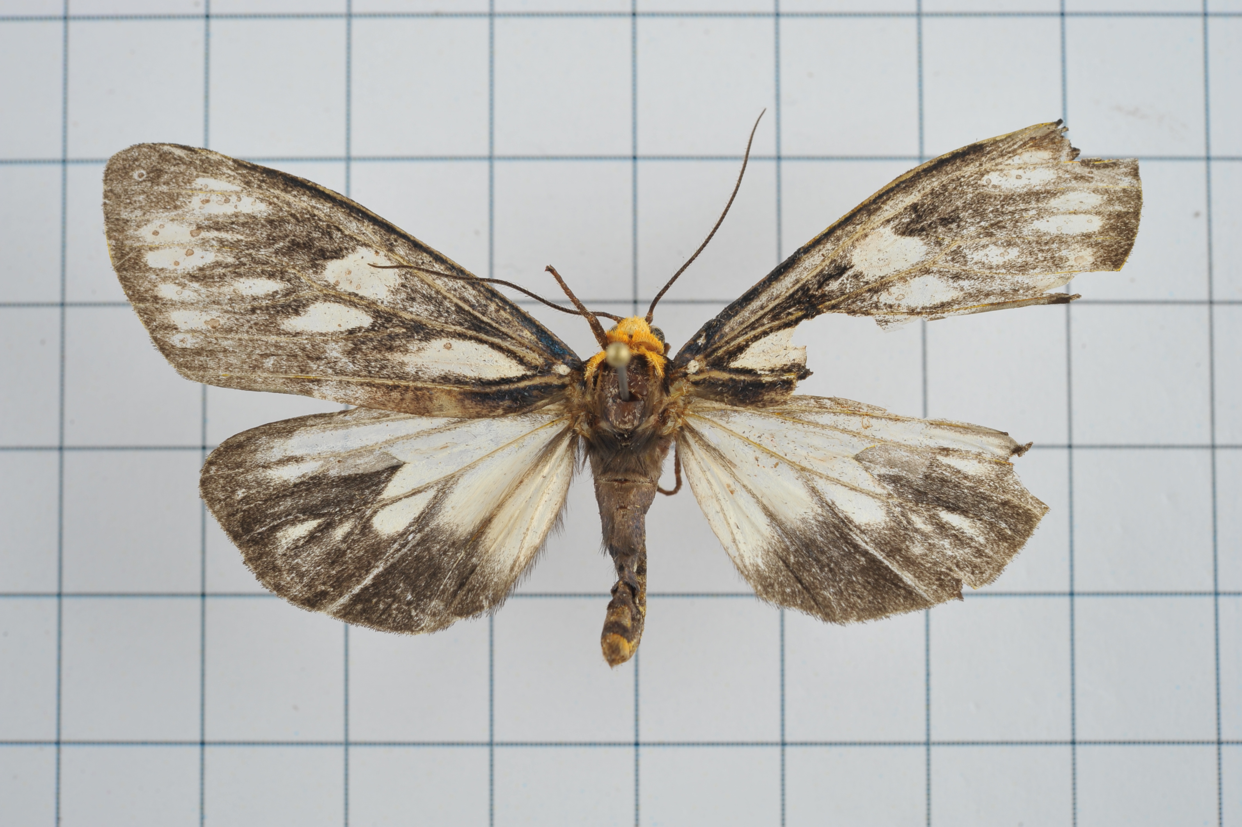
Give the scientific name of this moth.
Macrobrochis gigas
